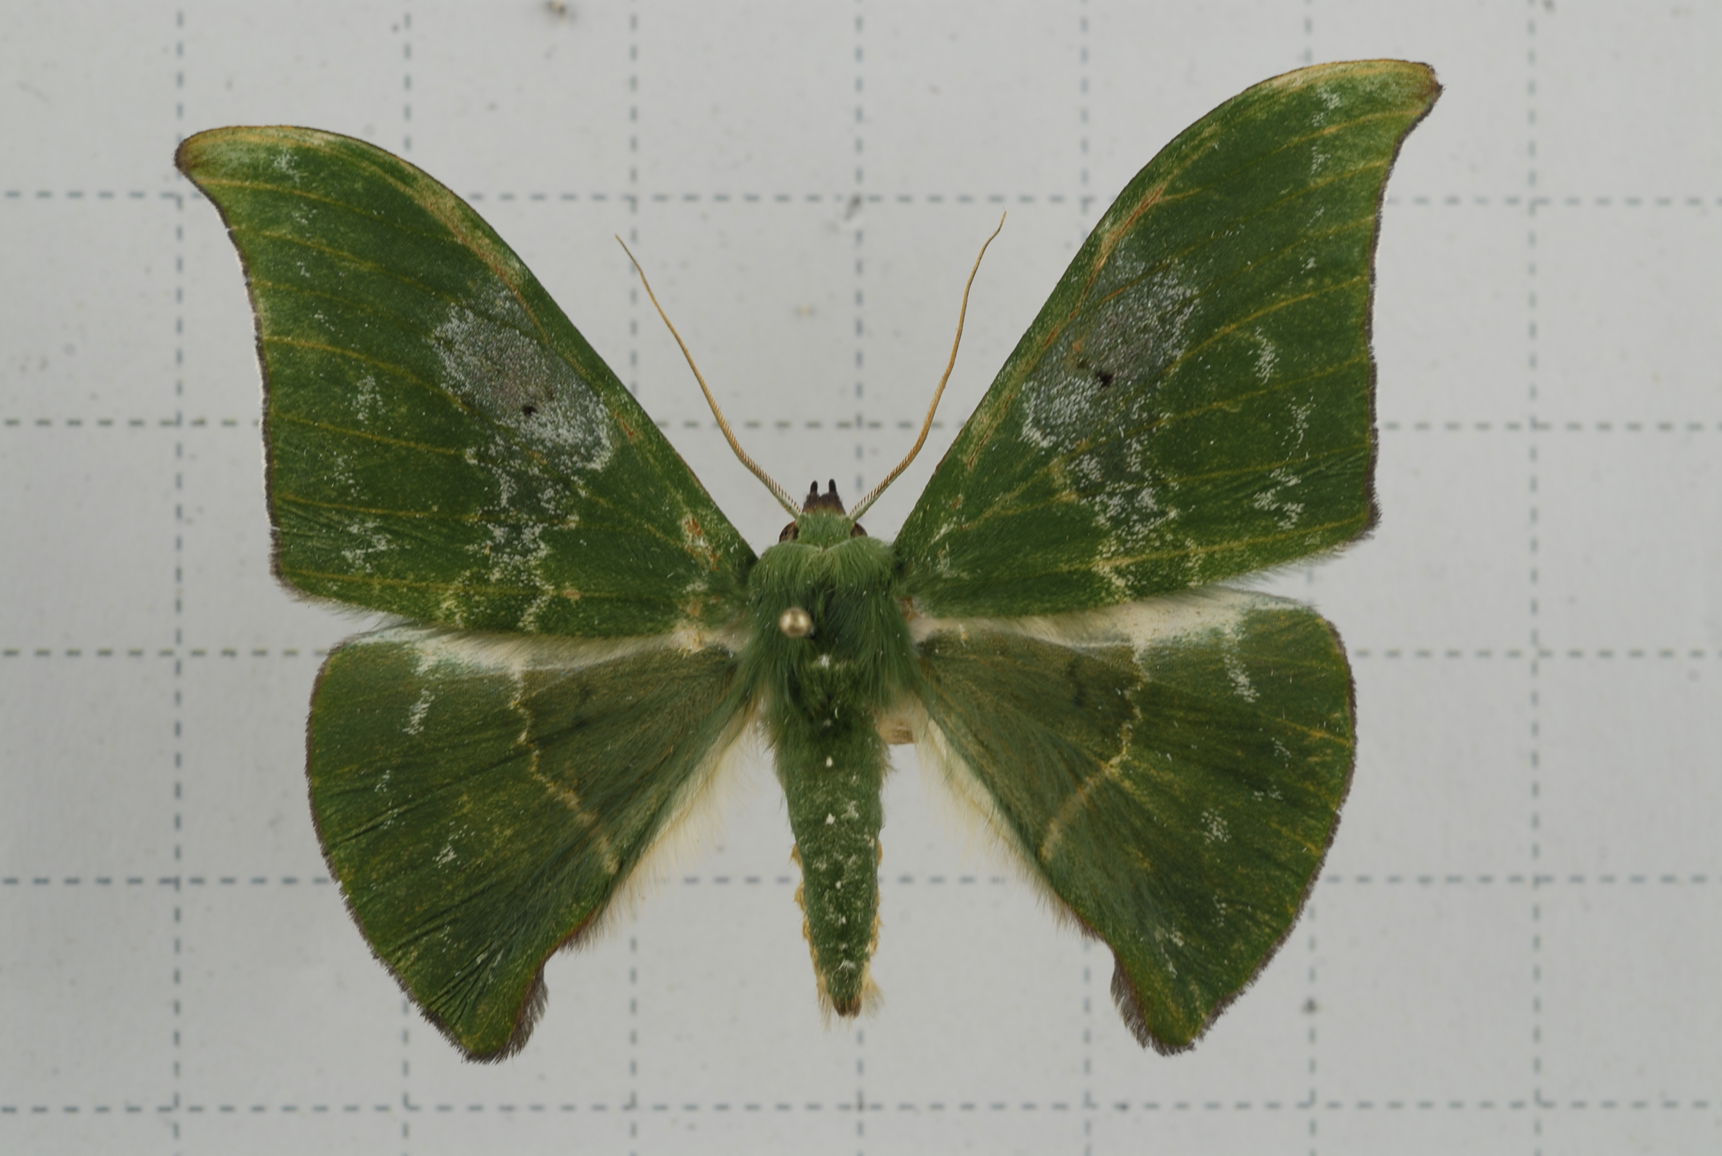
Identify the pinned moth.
Tanaorhinus viridiluteata
